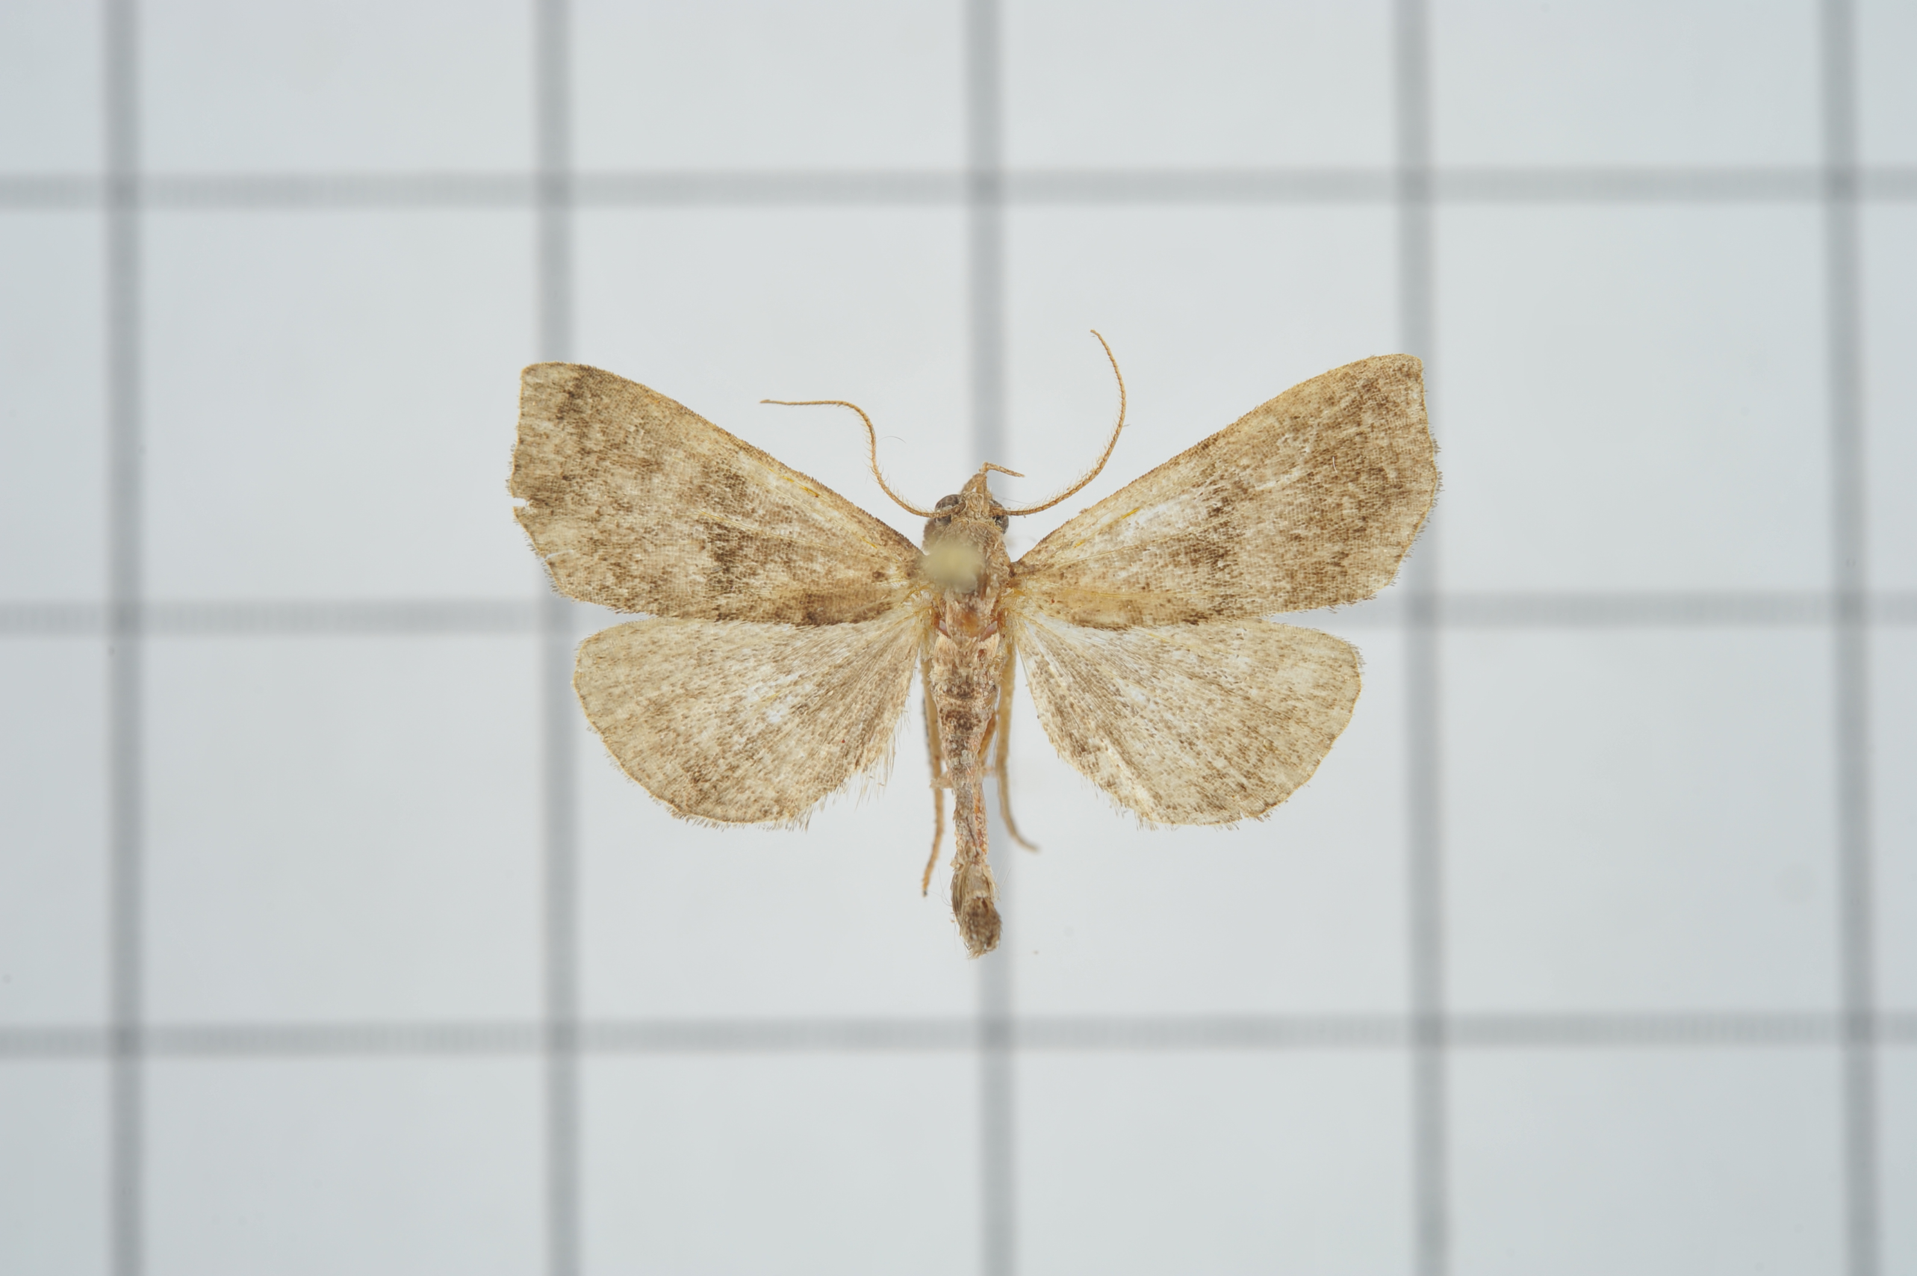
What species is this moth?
Hipoepa fractalis
